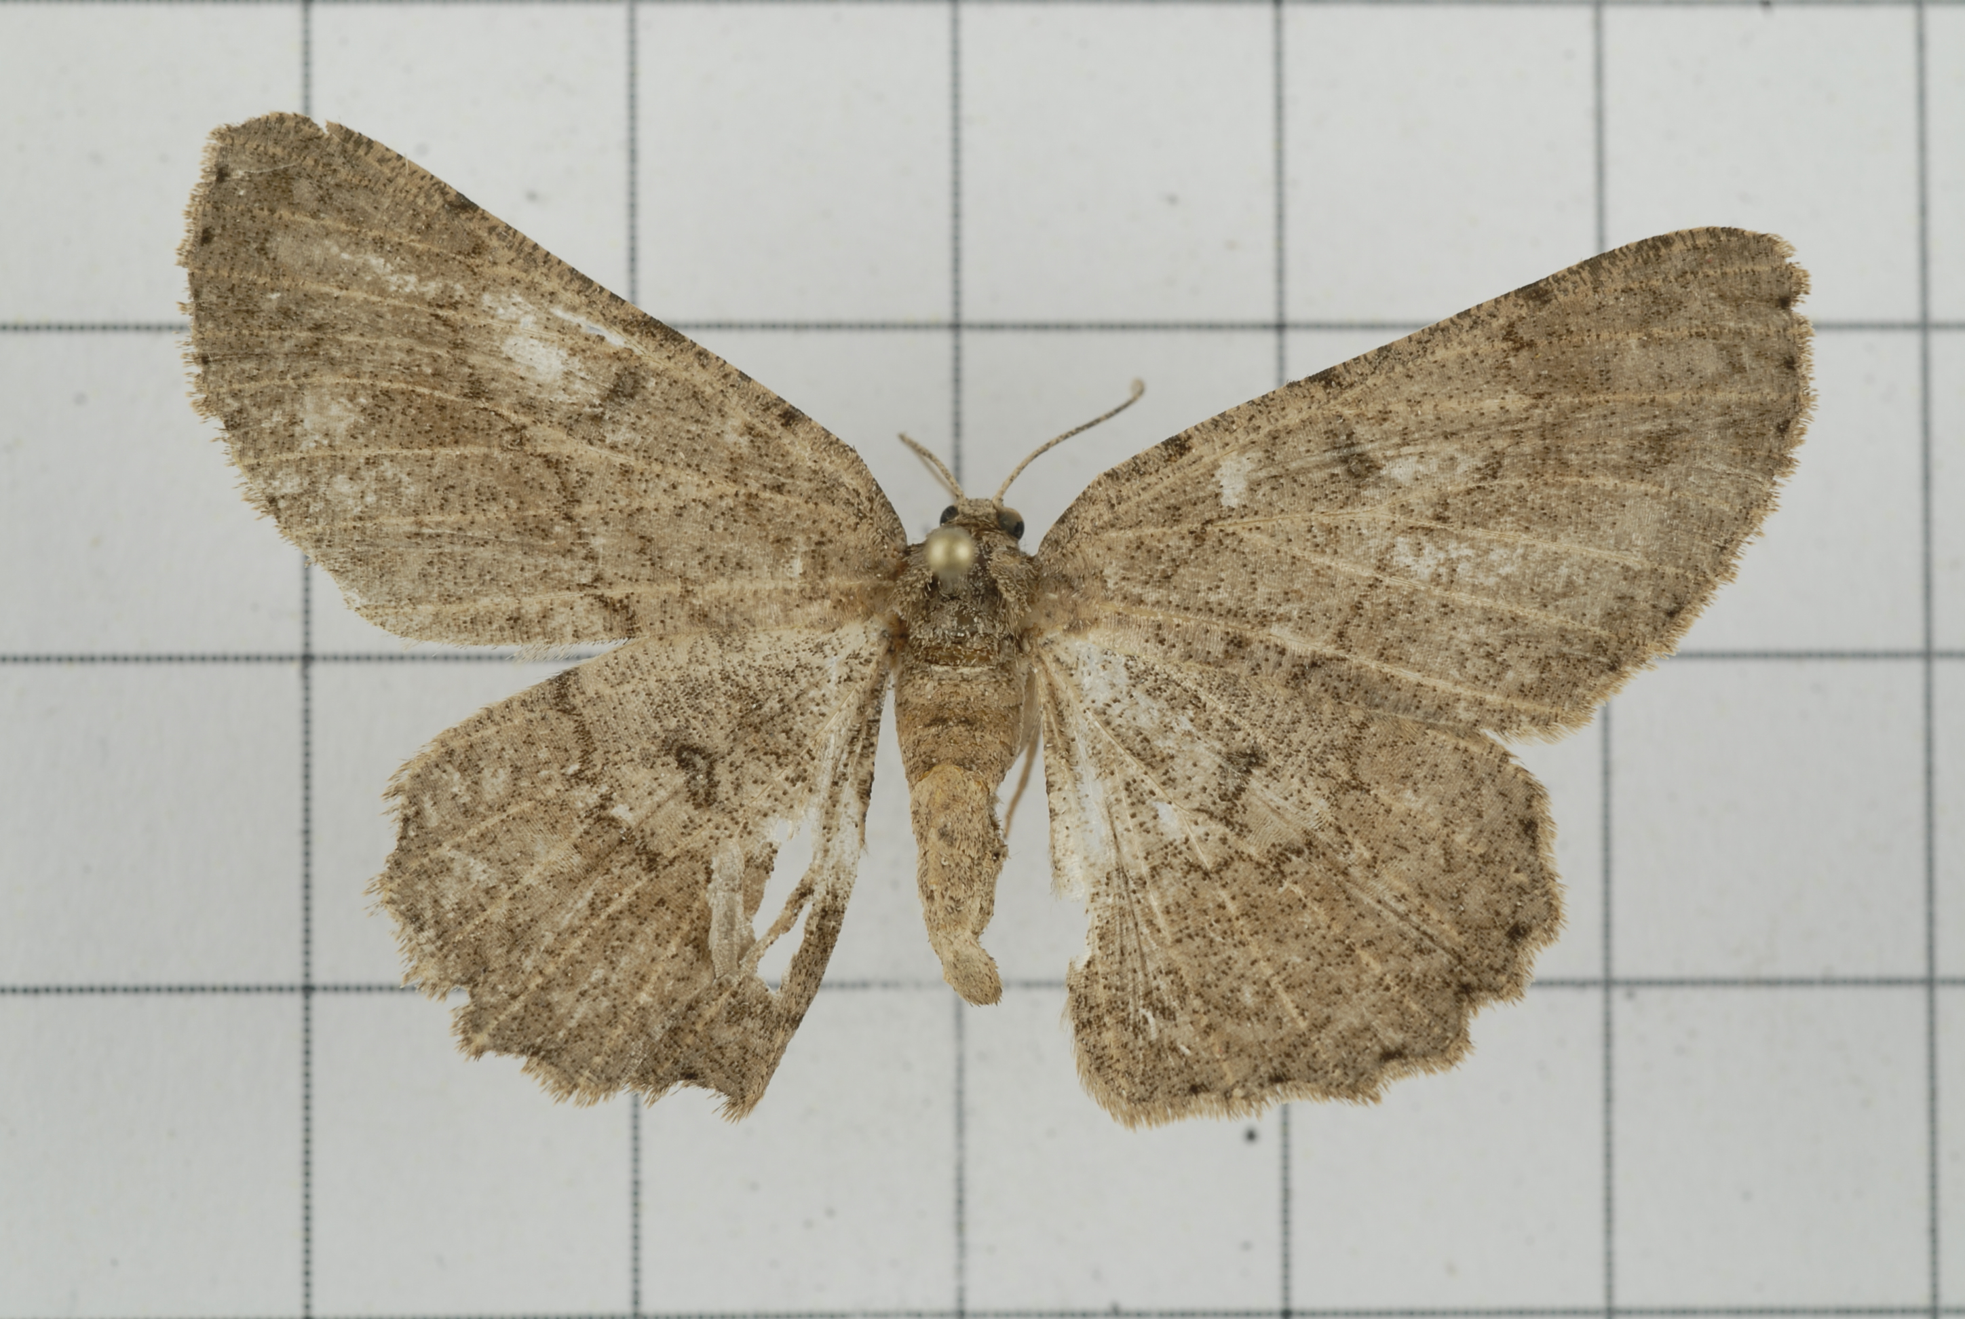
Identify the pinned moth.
Hypomecis punctinalis glos
